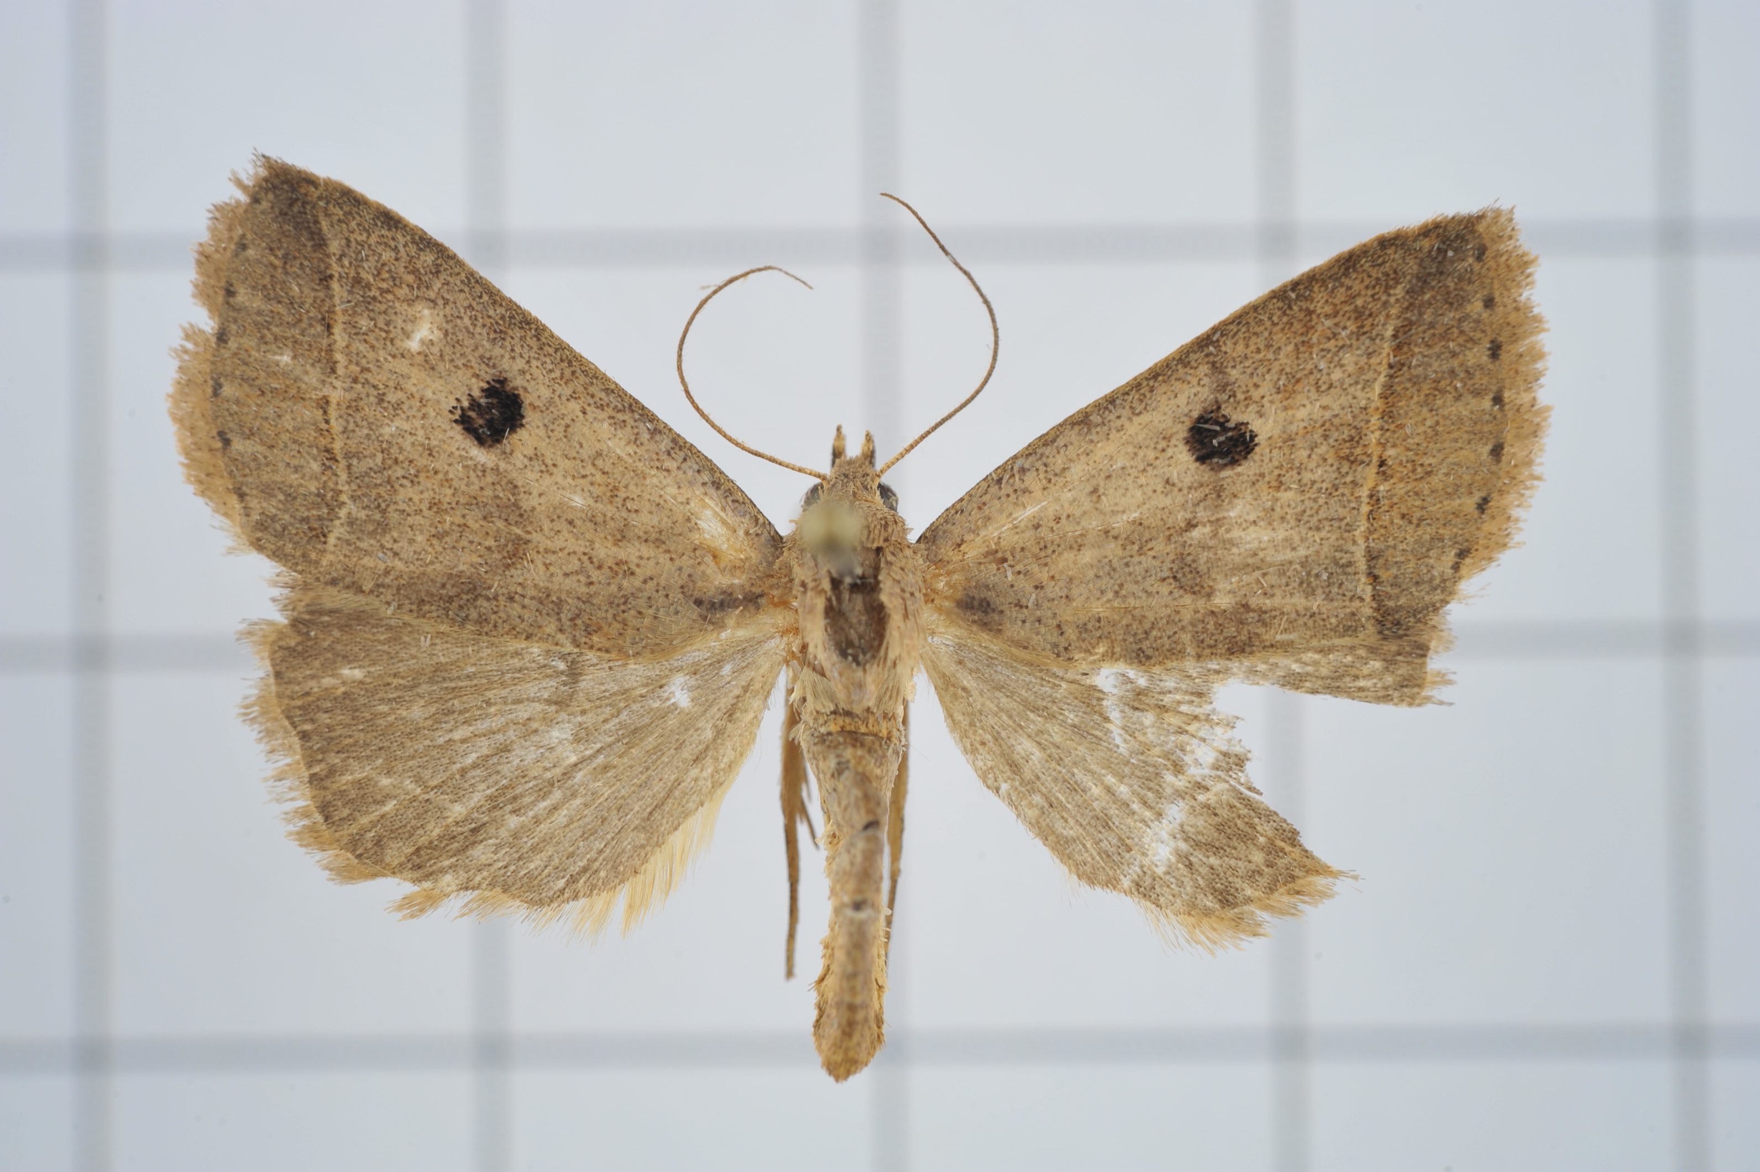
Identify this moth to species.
Bocula caradrinoides
